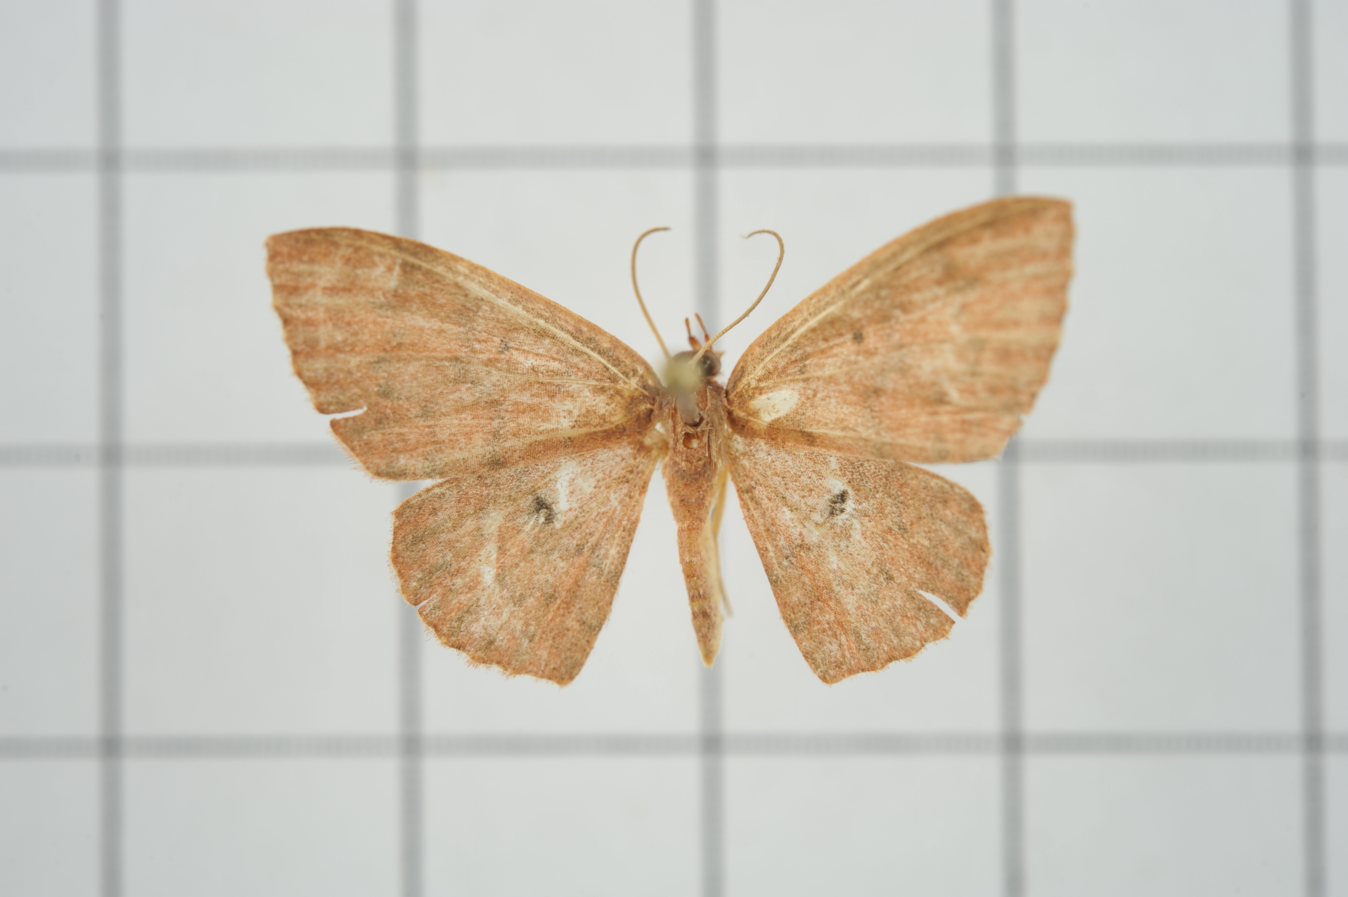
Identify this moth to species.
Organopoda carnearia carnearia
